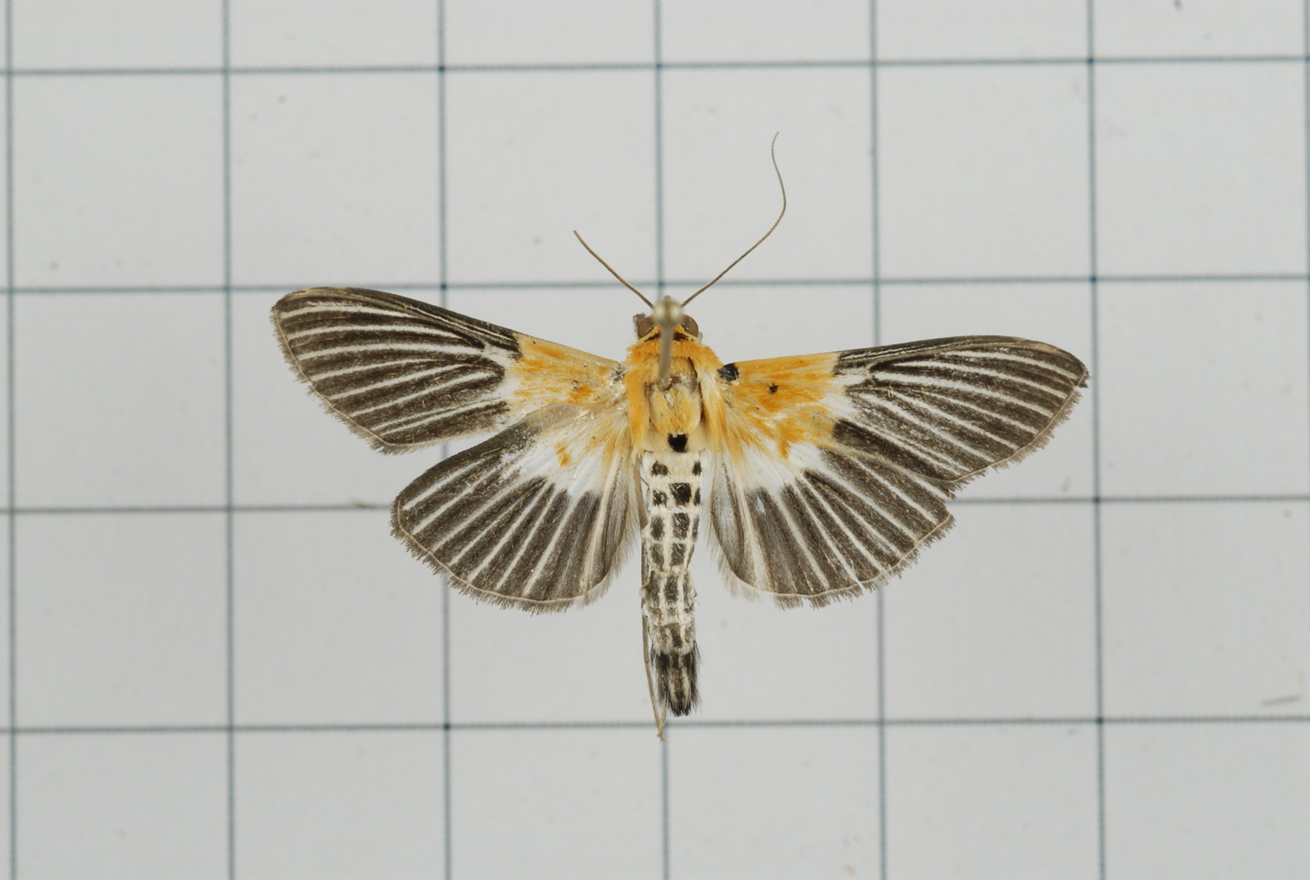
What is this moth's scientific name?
Nevrina procopia
